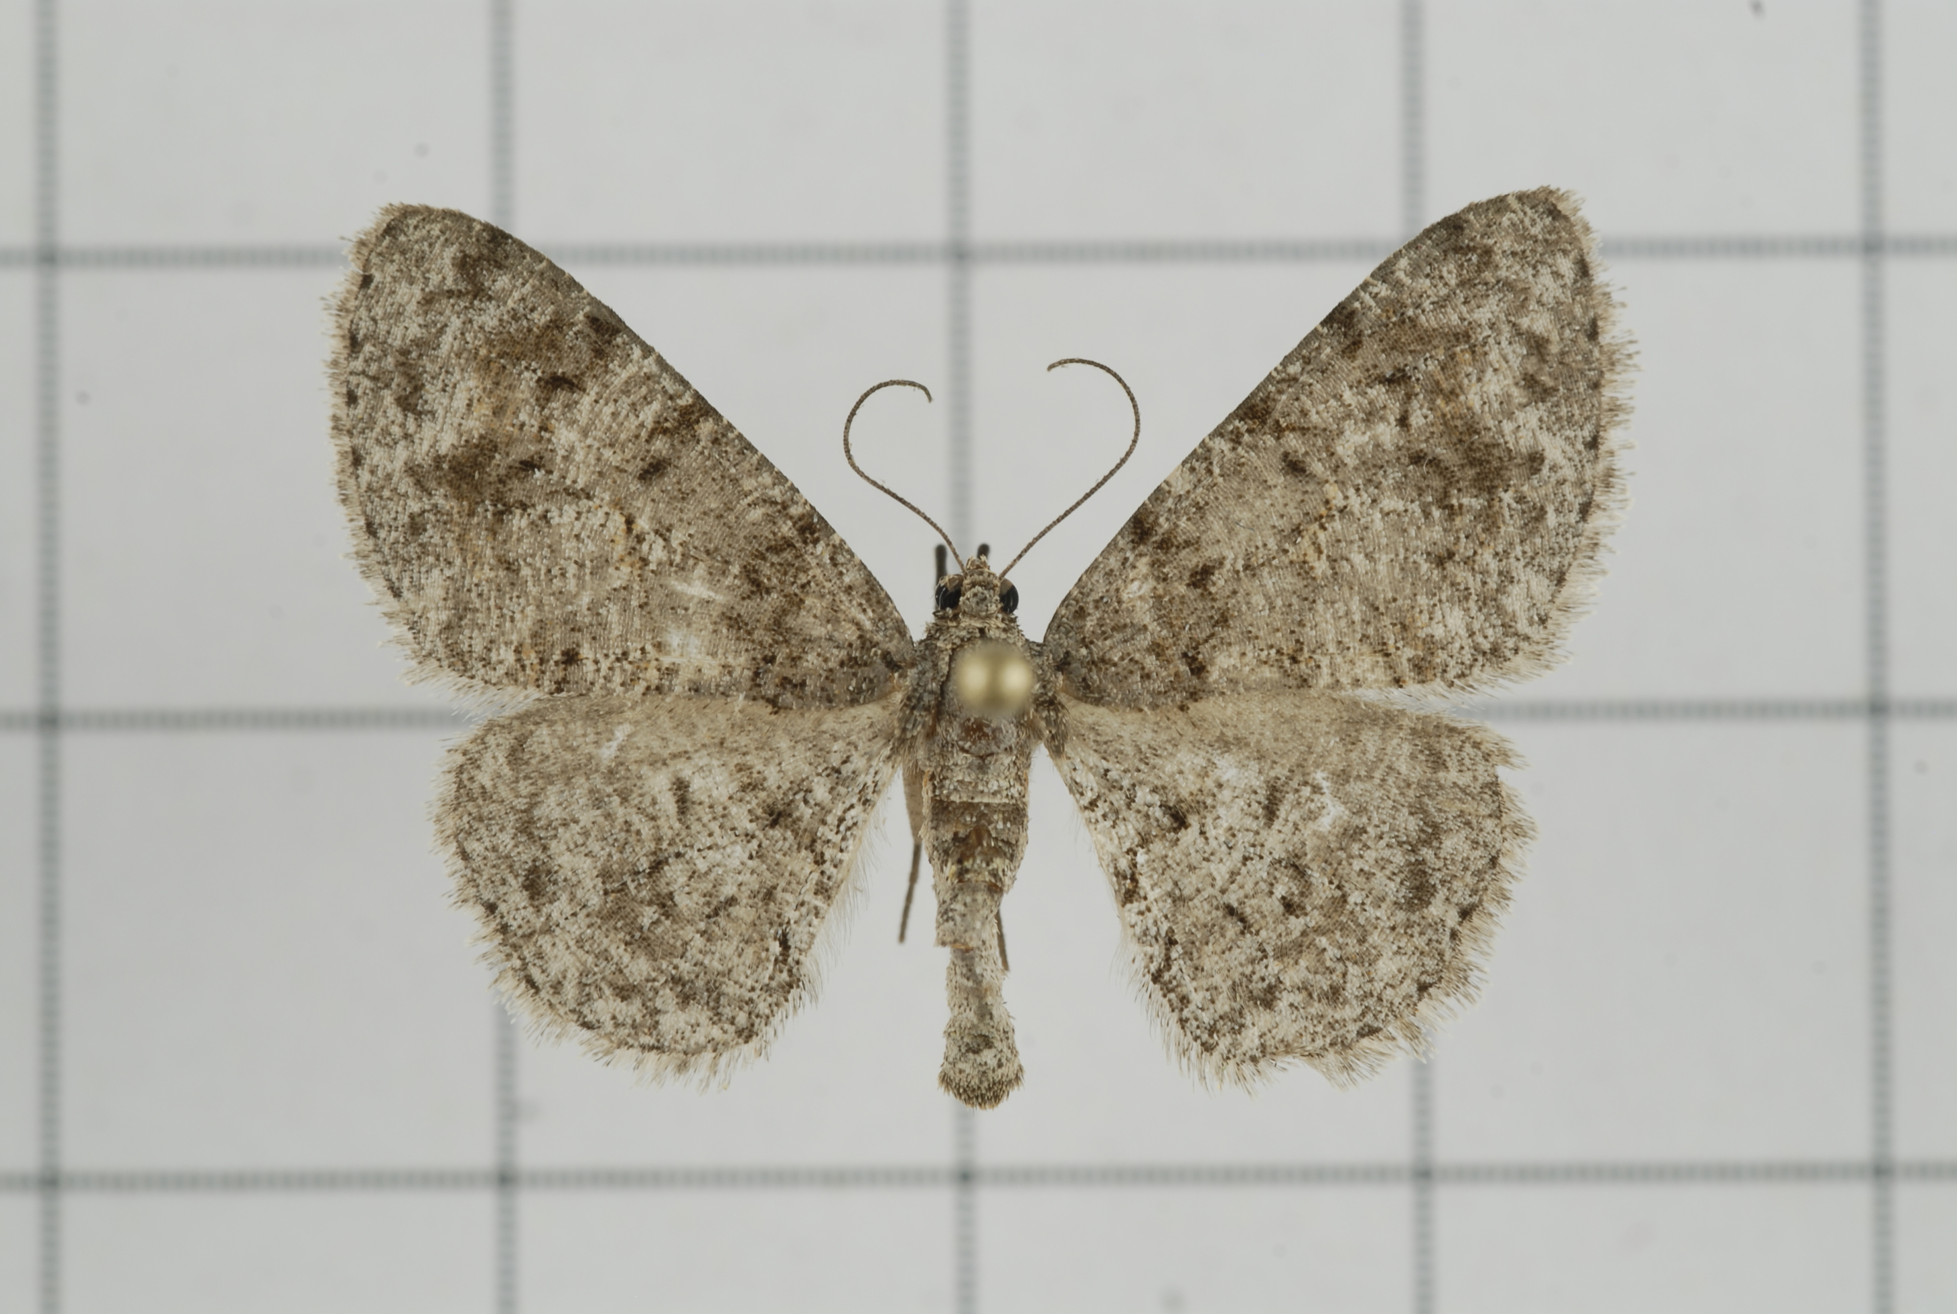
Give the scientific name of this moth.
Aethalura duplicata
